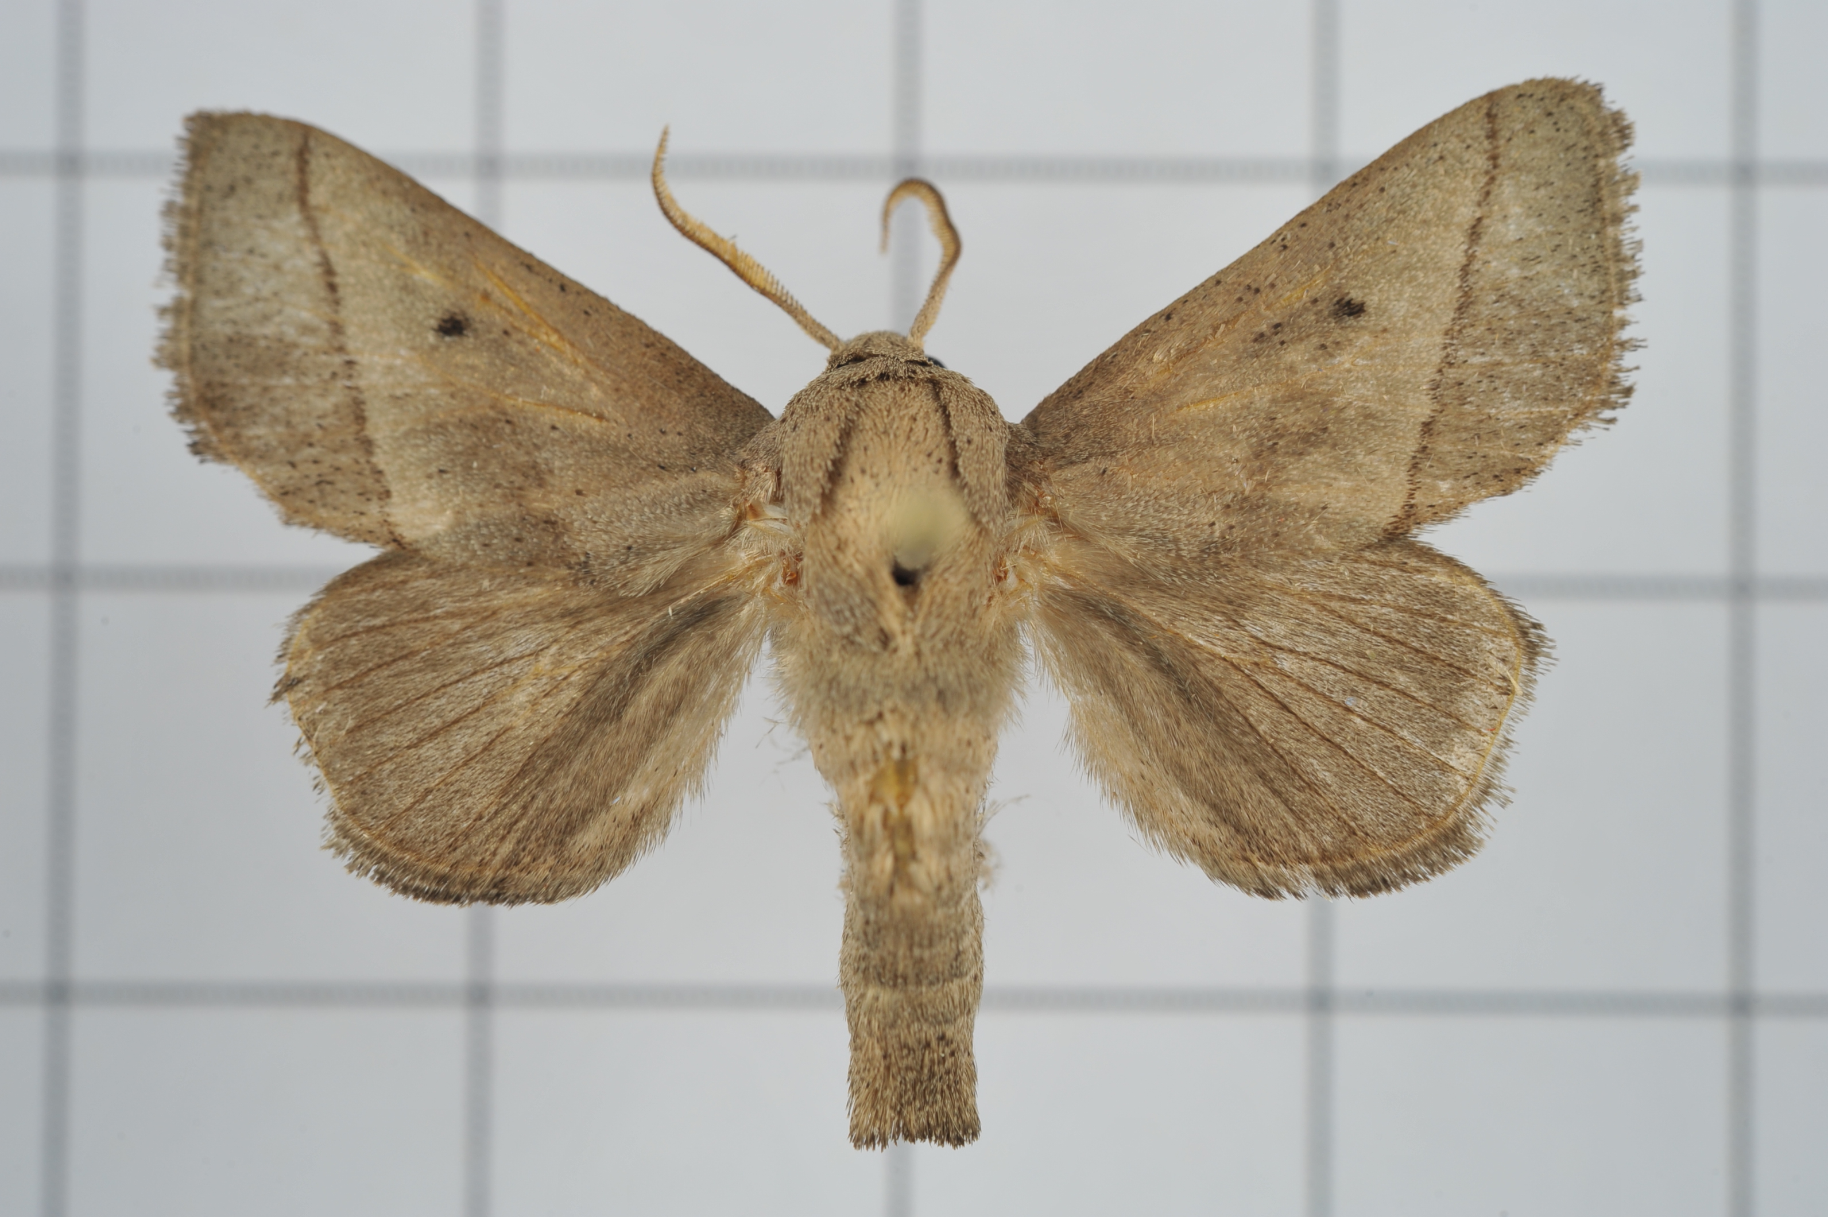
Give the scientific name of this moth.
Thosea sinensis
